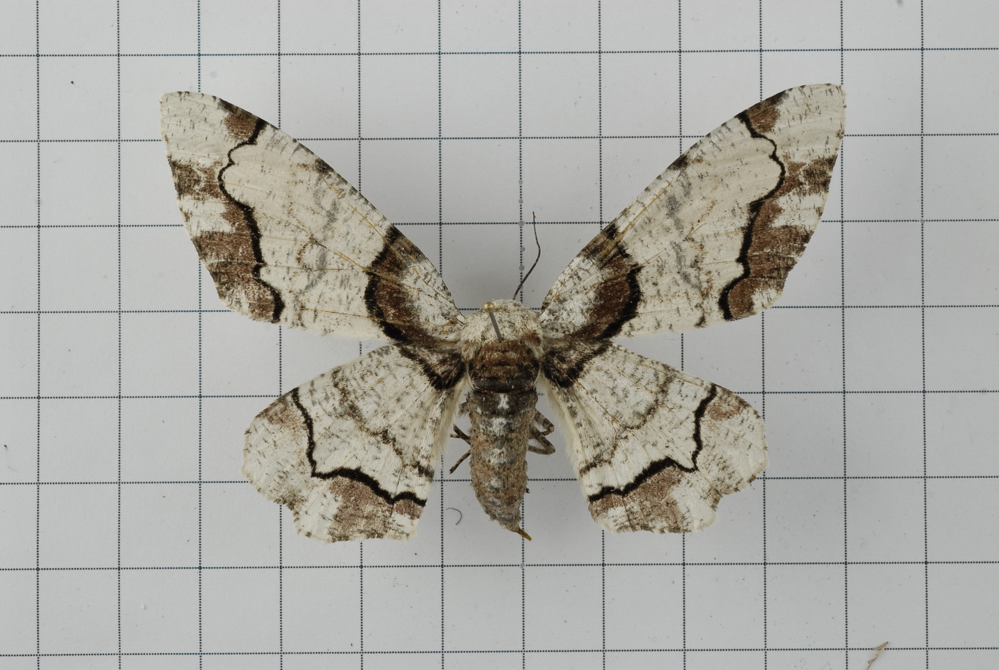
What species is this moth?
Biston regalis comitata
